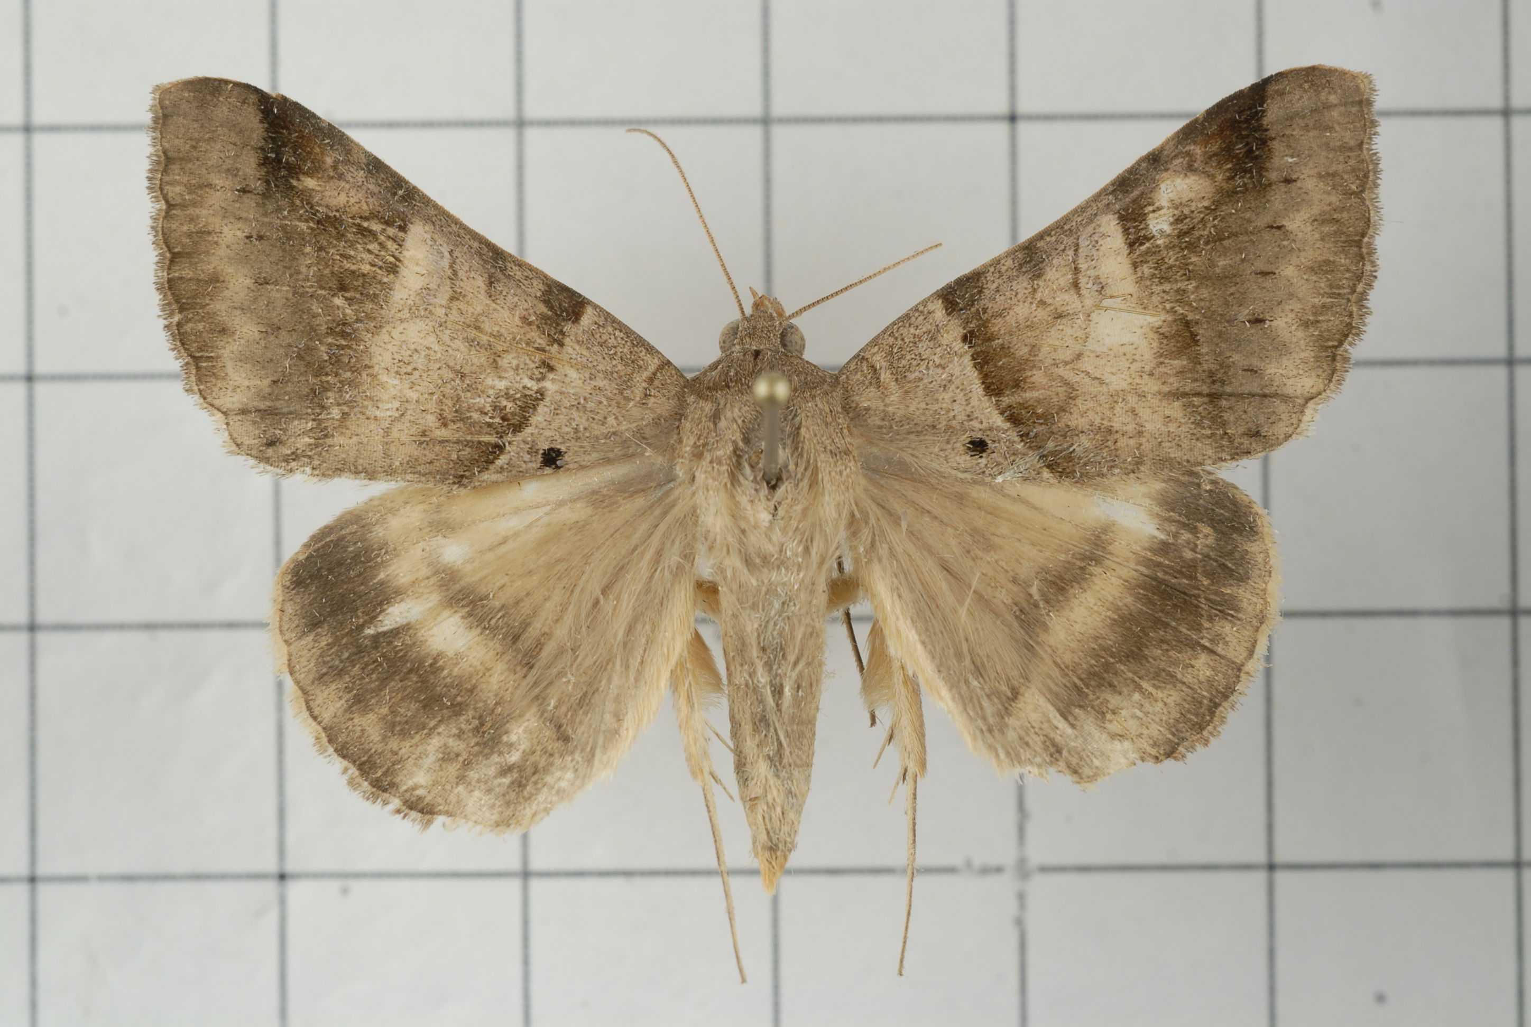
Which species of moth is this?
Mocis undata
